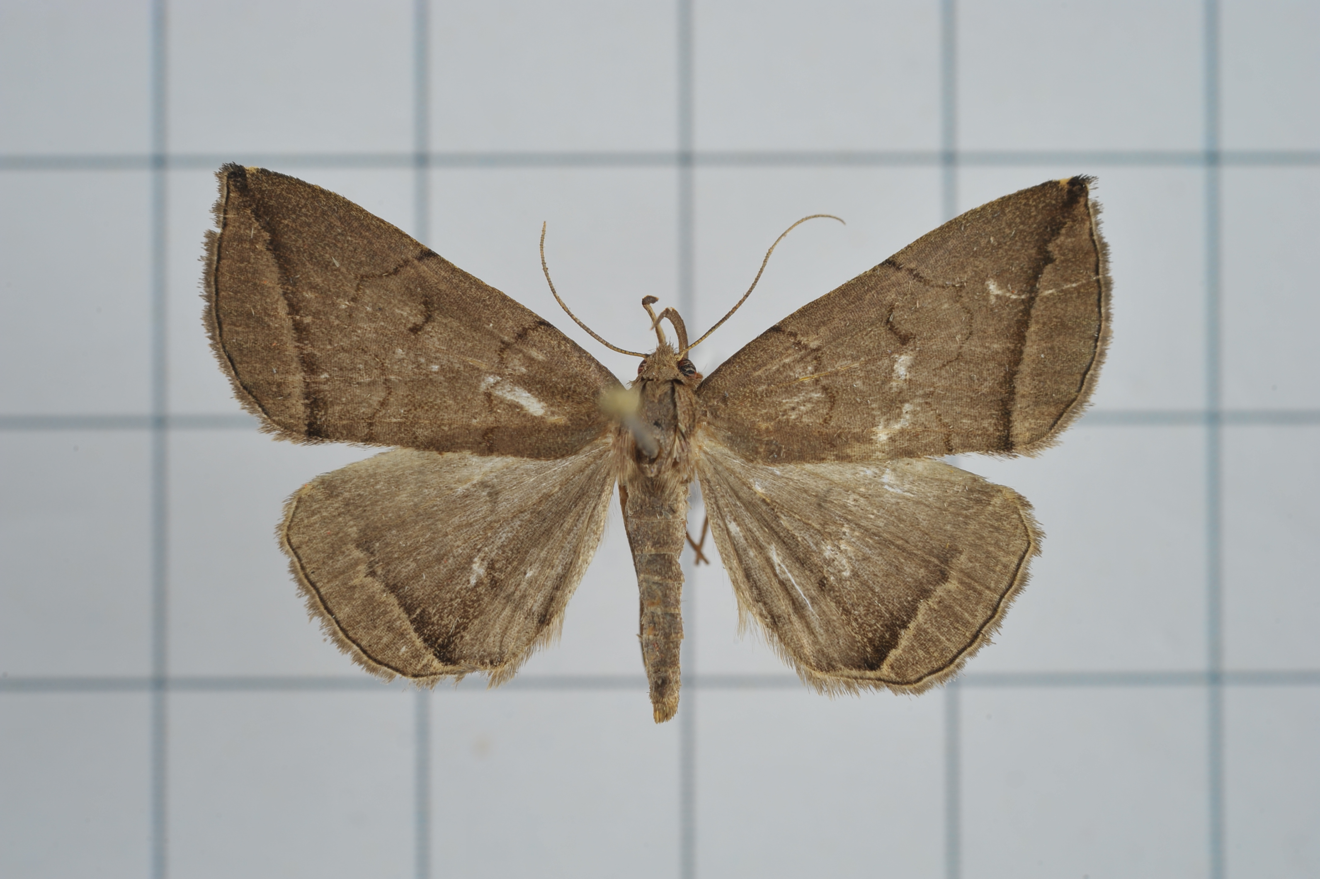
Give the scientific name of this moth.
Treitschkendia subtriplex
